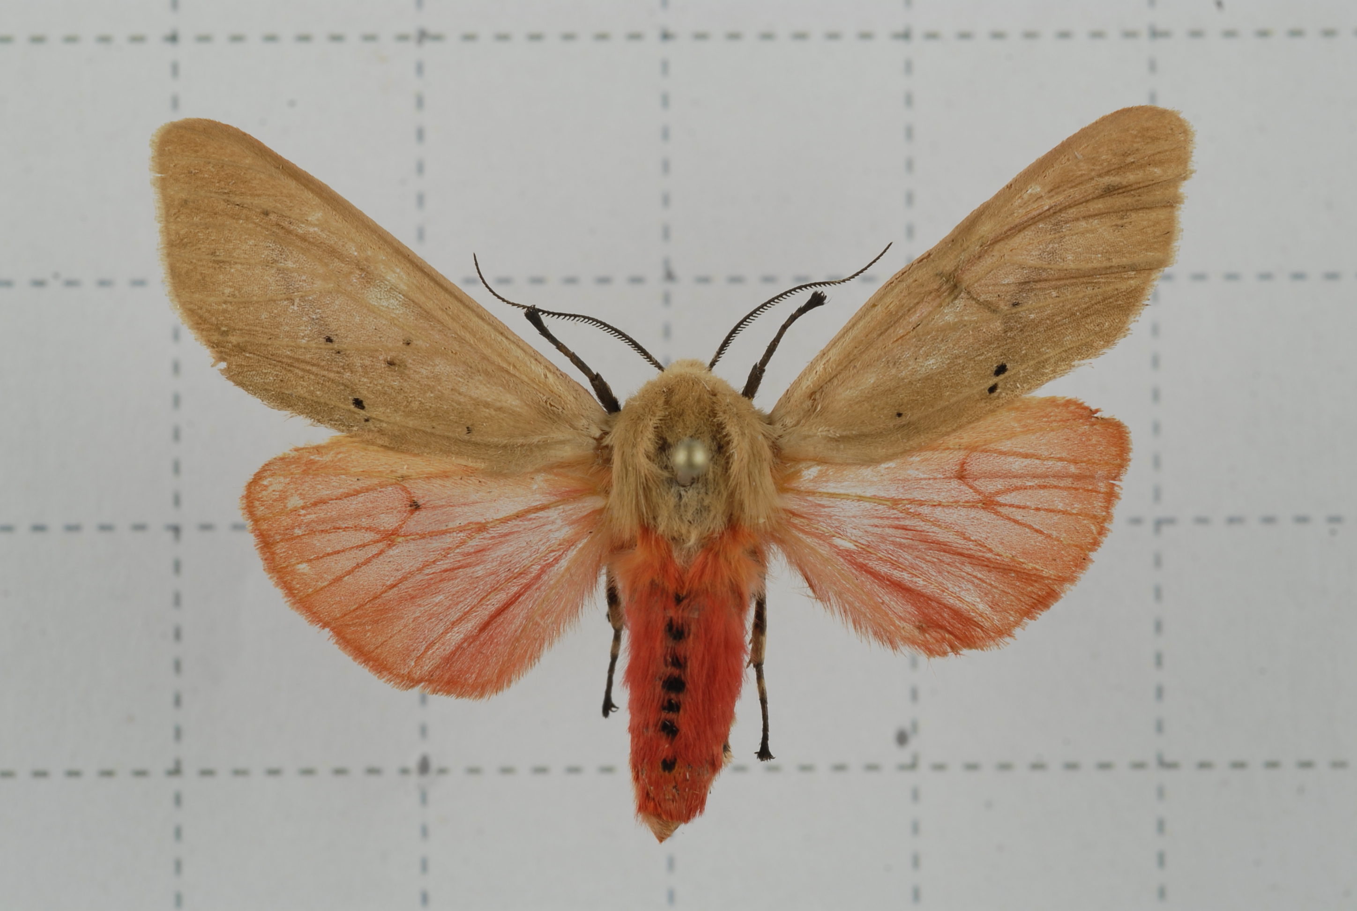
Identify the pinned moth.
Spilarctia wilemani
